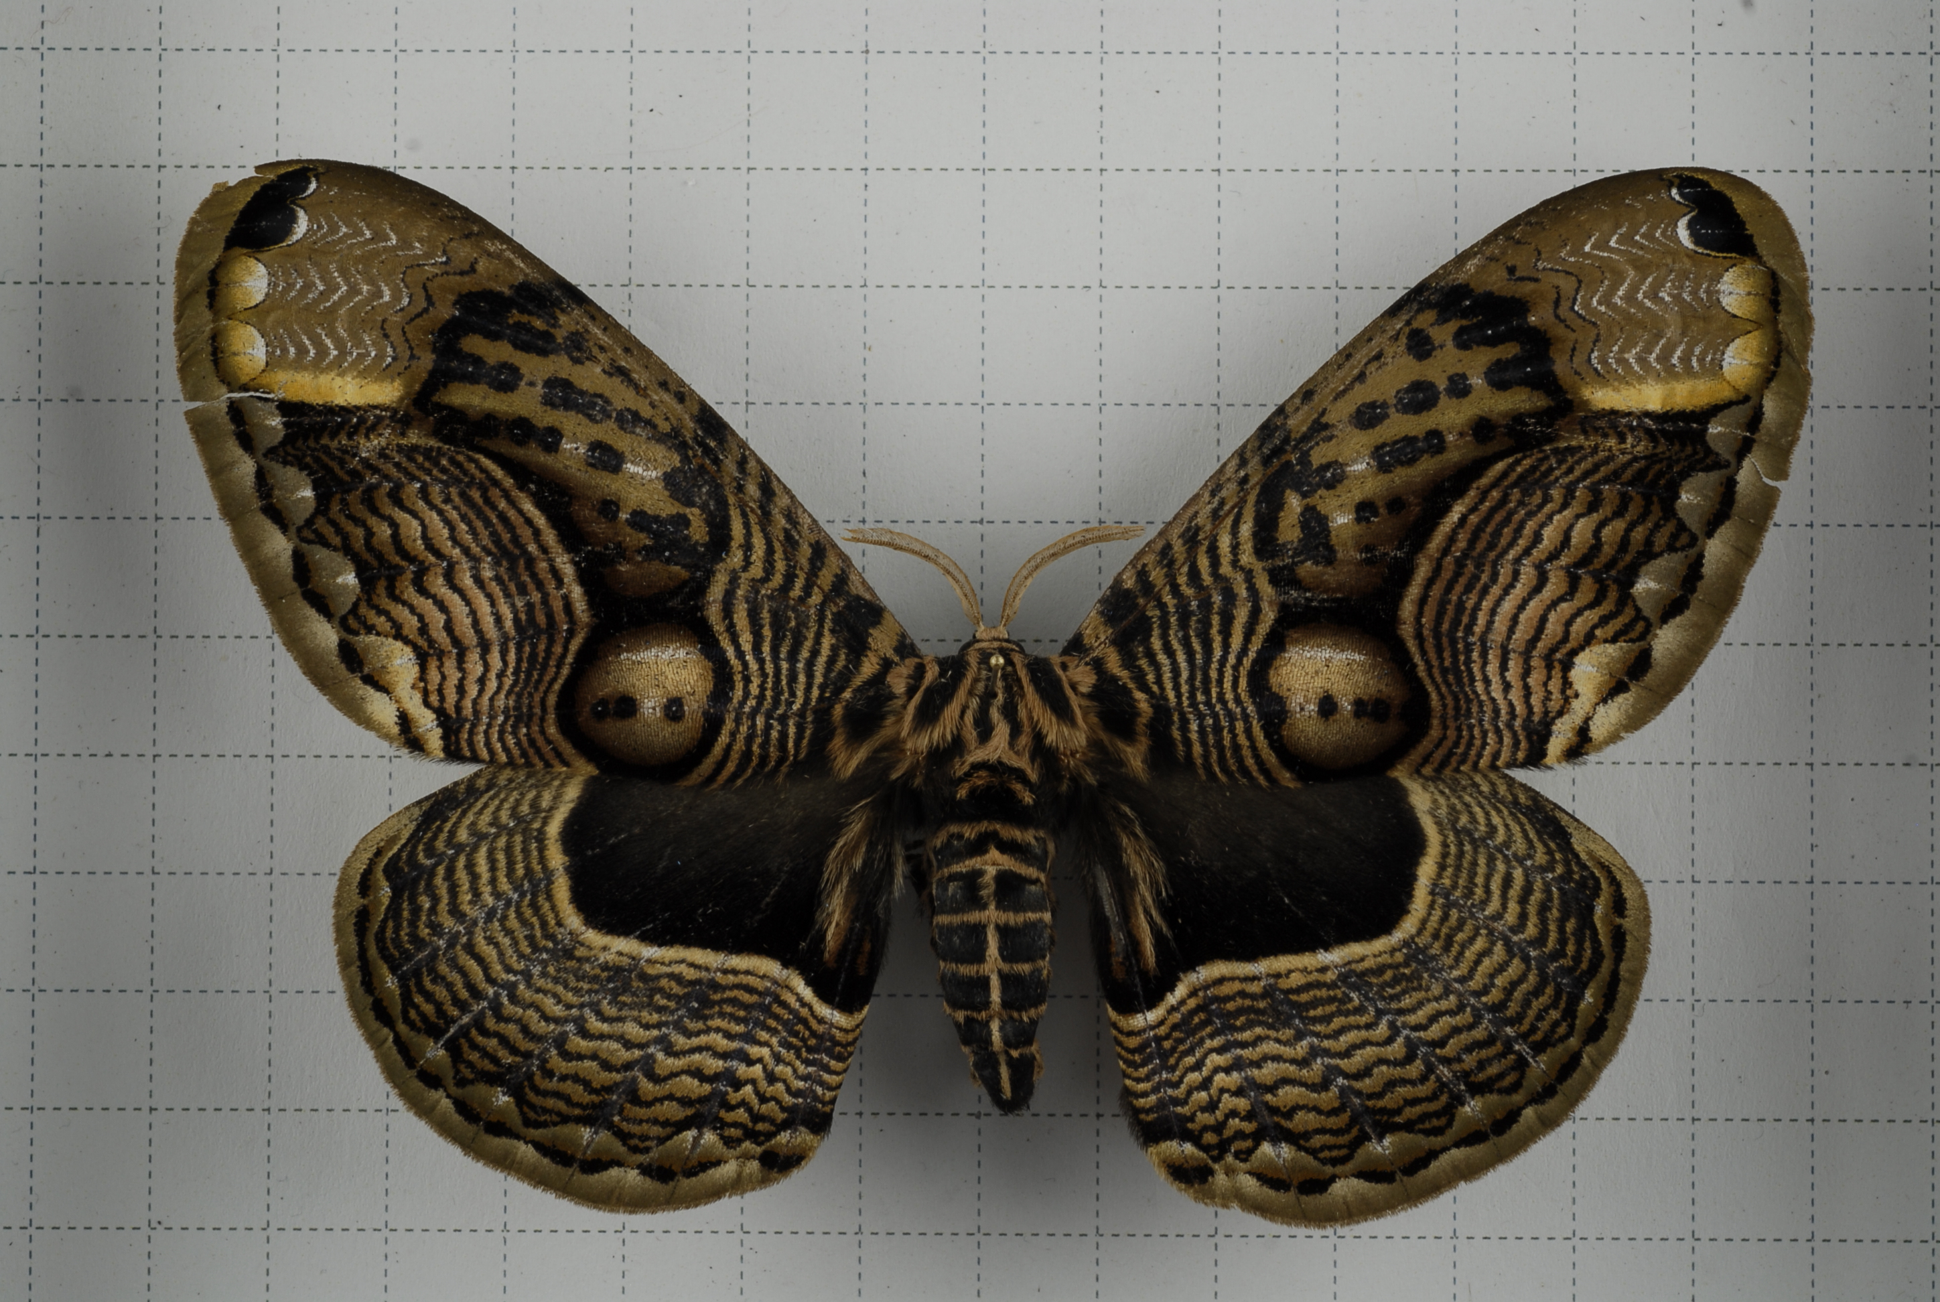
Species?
Brahmaea wallichii insulata
